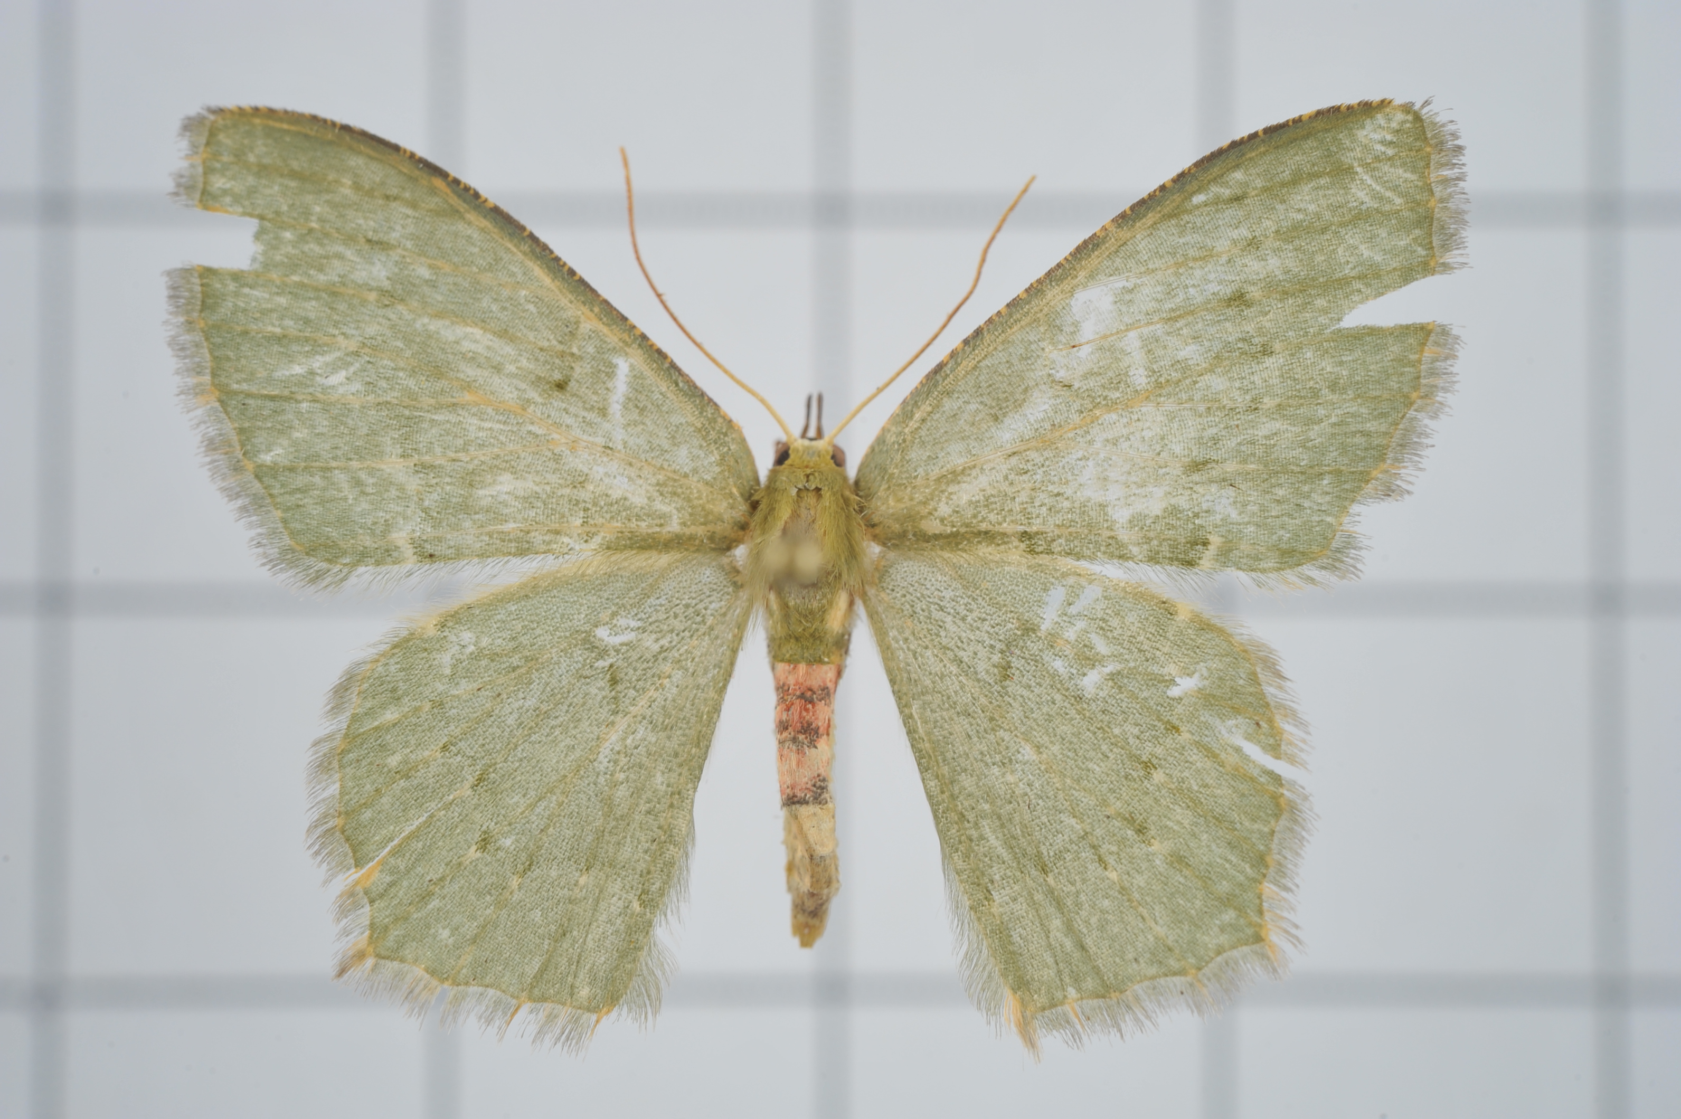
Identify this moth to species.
Chlorissa arcana
